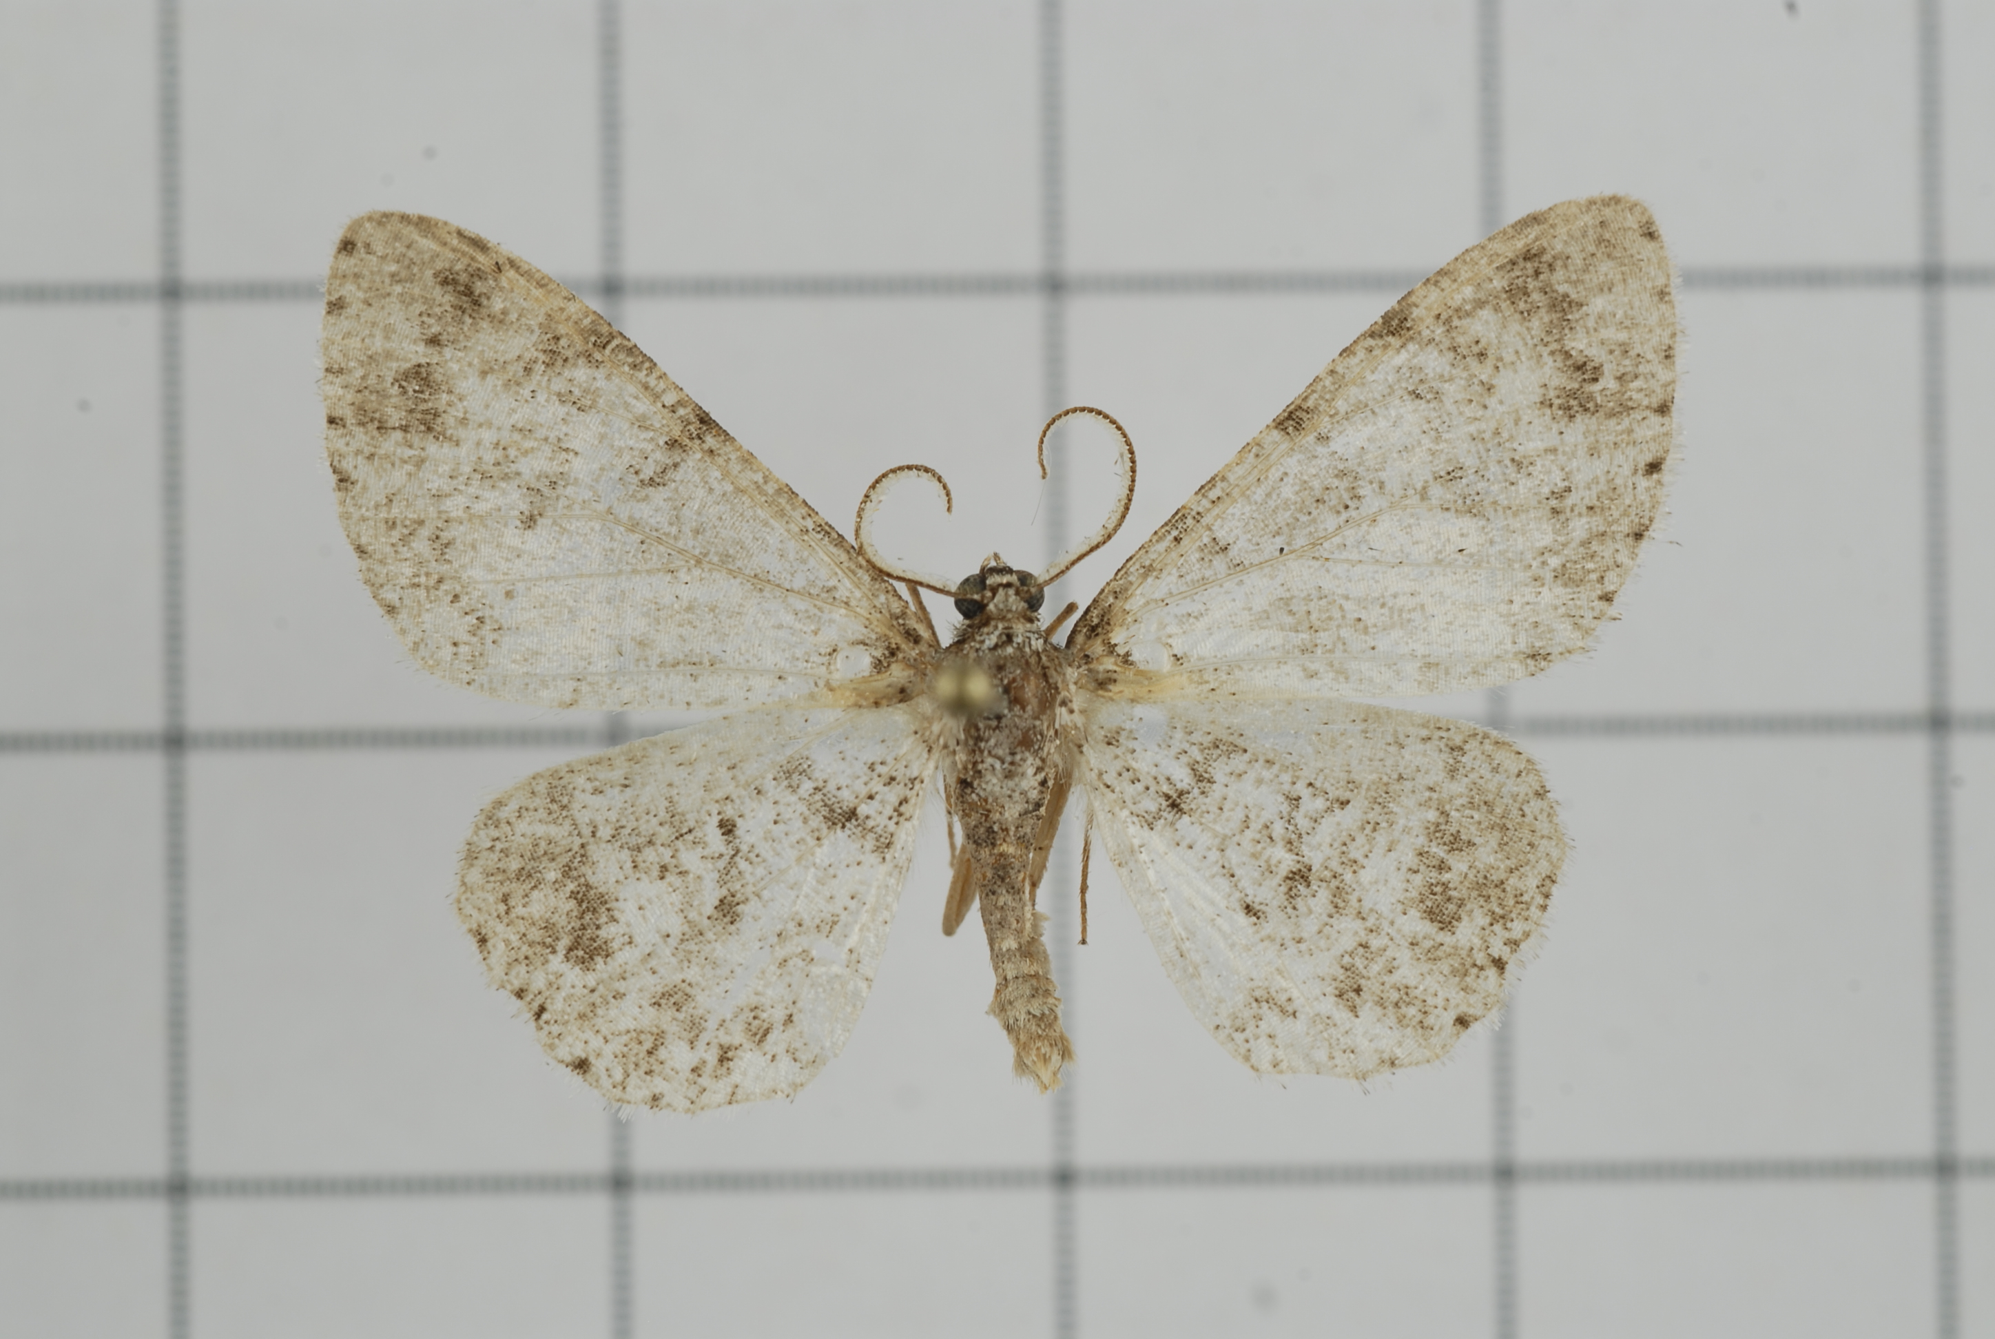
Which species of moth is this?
Aethalura duplicata
